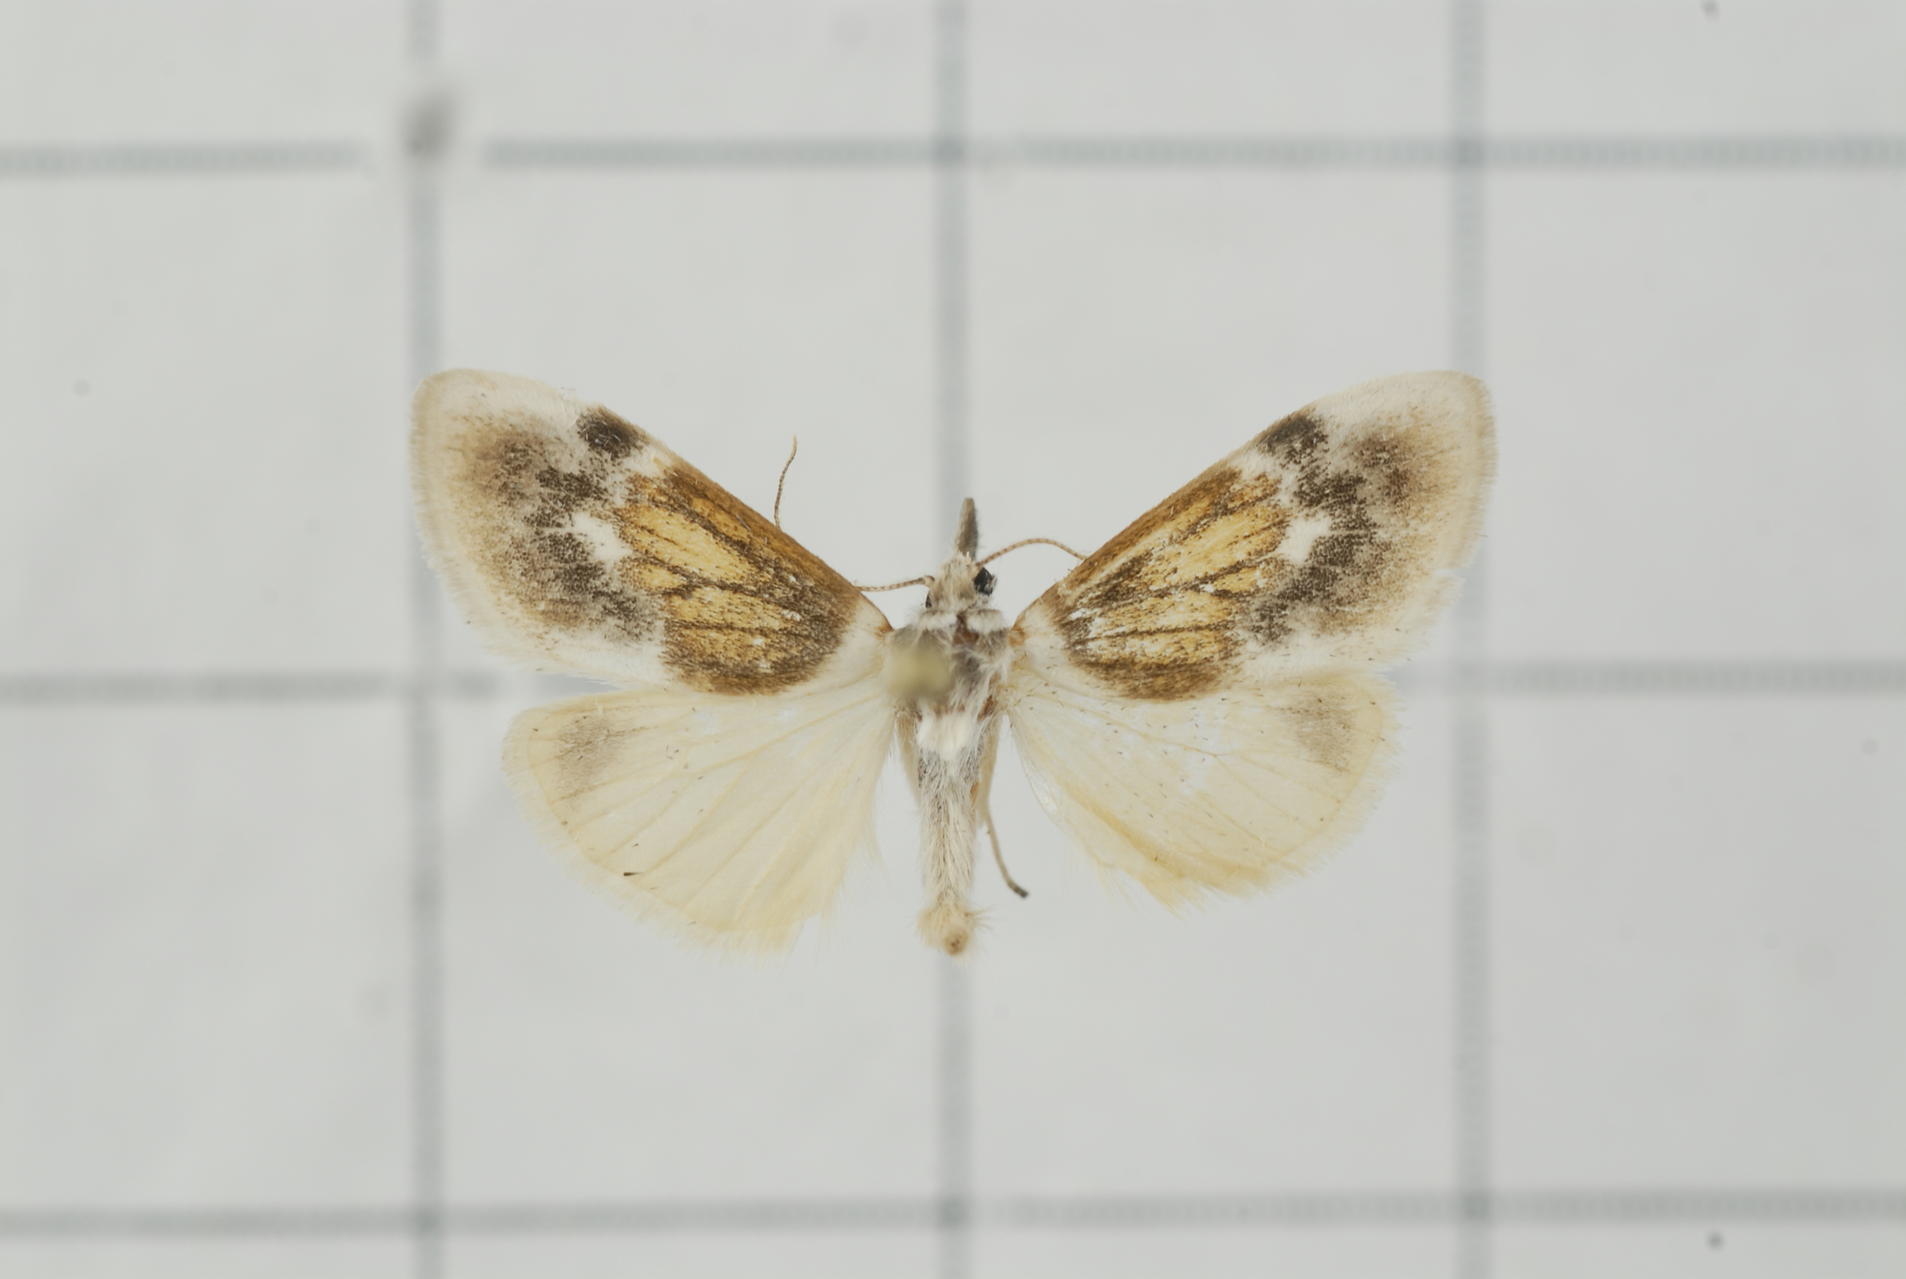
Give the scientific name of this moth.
Nanarsine semilutea
